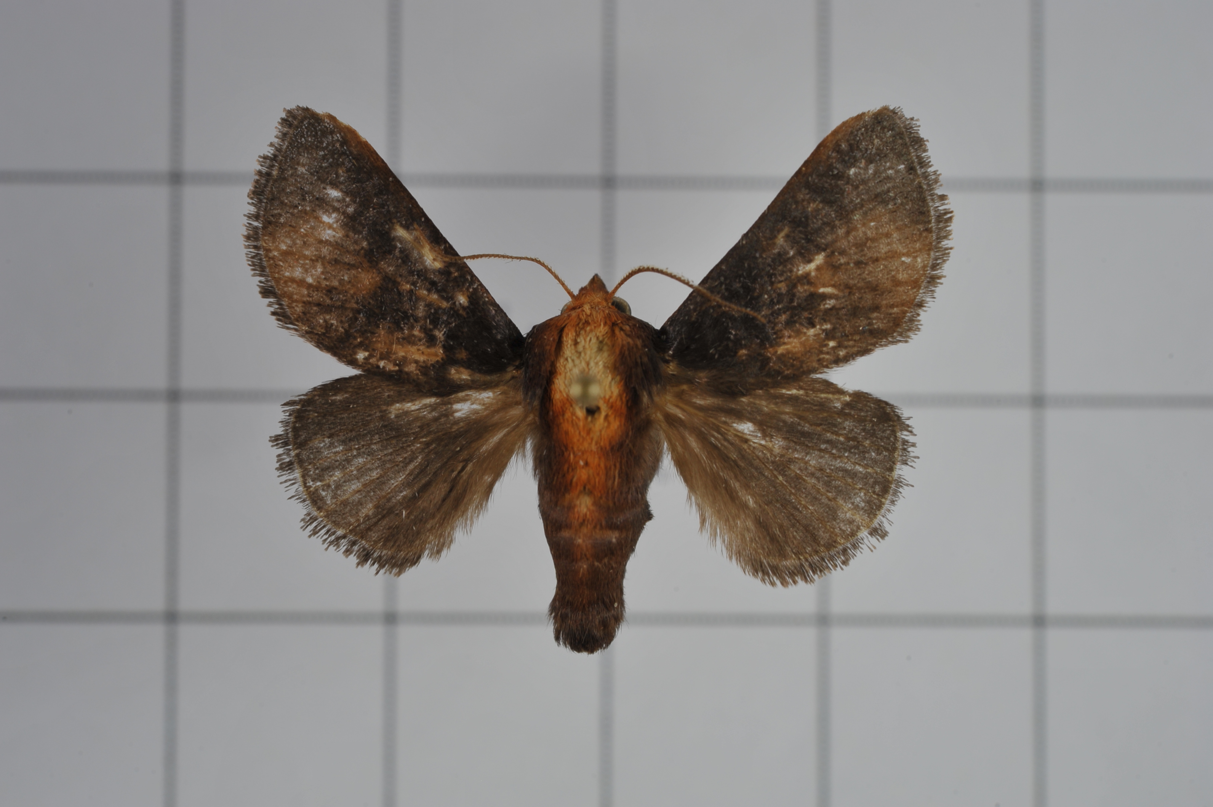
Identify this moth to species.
Iraga rugosa
